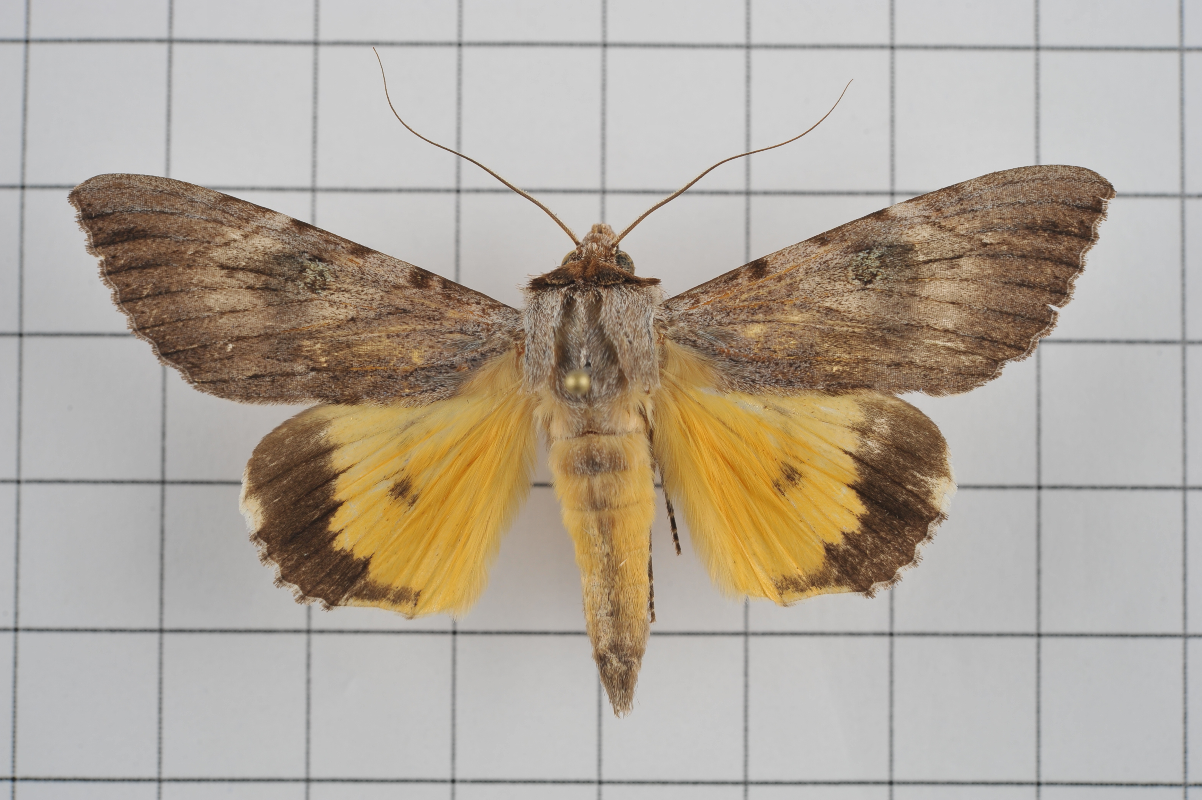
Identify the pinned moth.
Paracatocala macula macula
